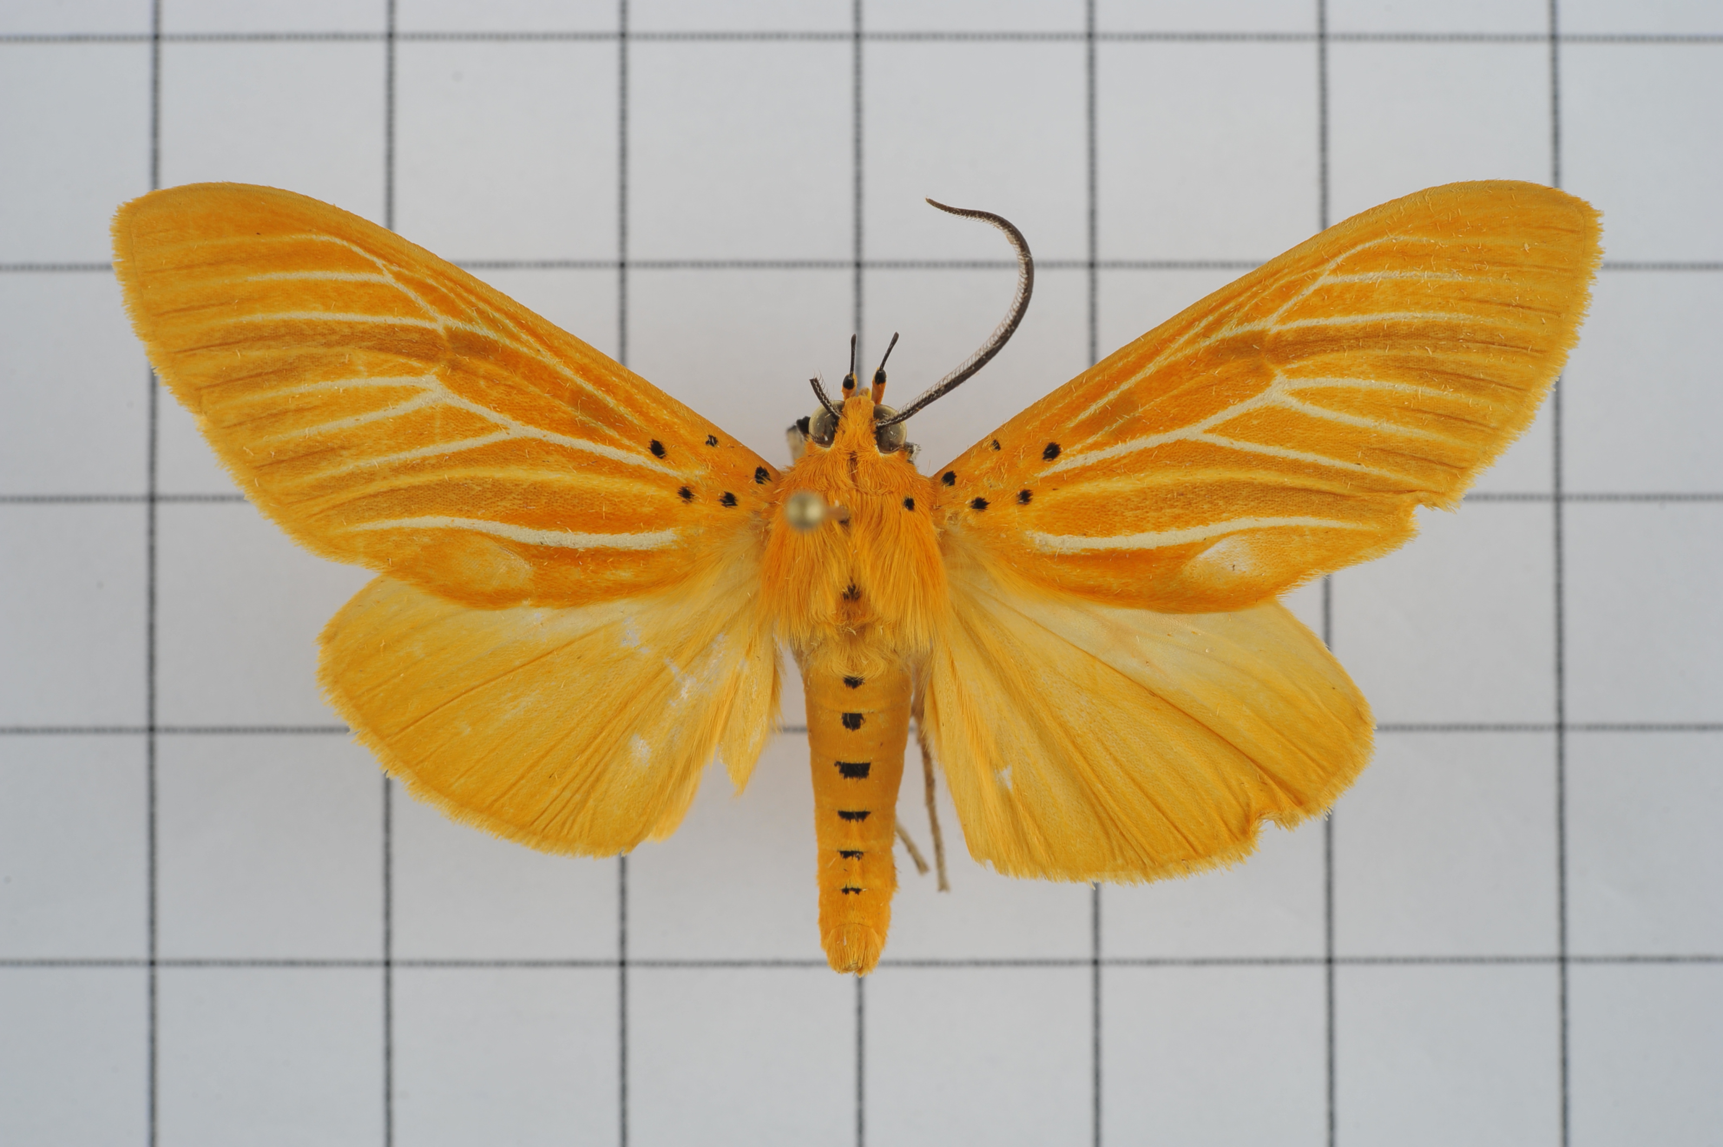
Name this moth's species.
Asota egens confinis
